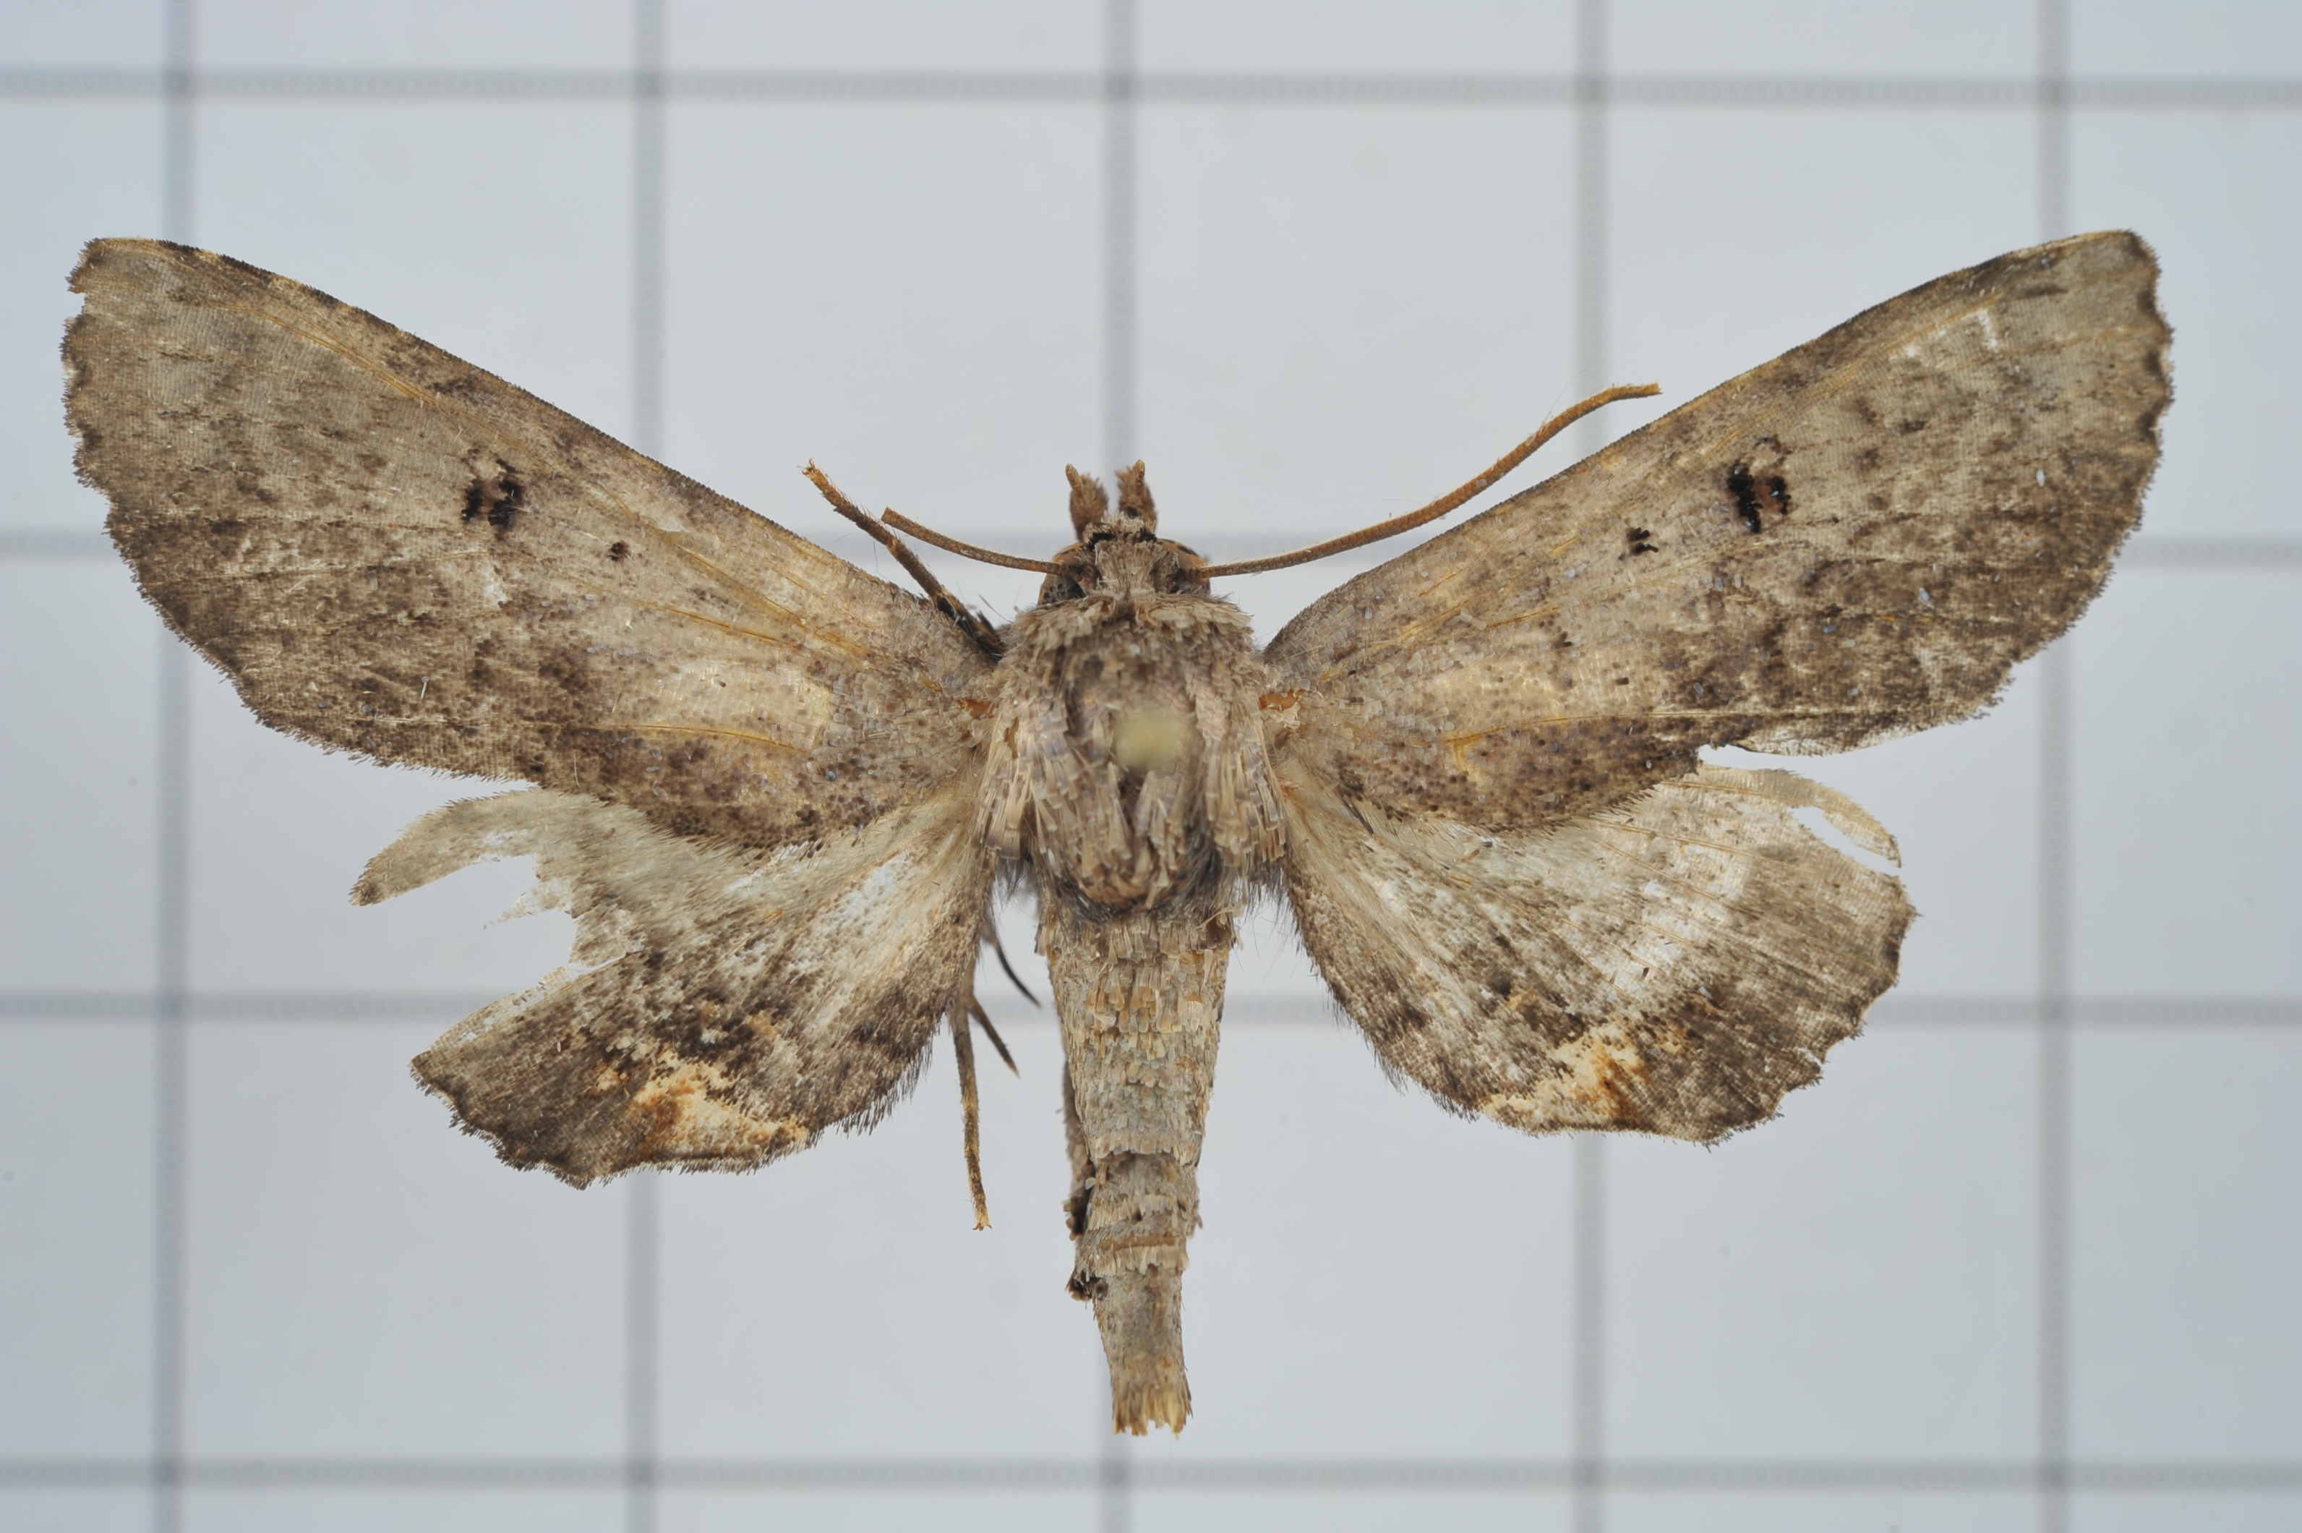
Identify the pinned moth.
Anuga supraconstricta
